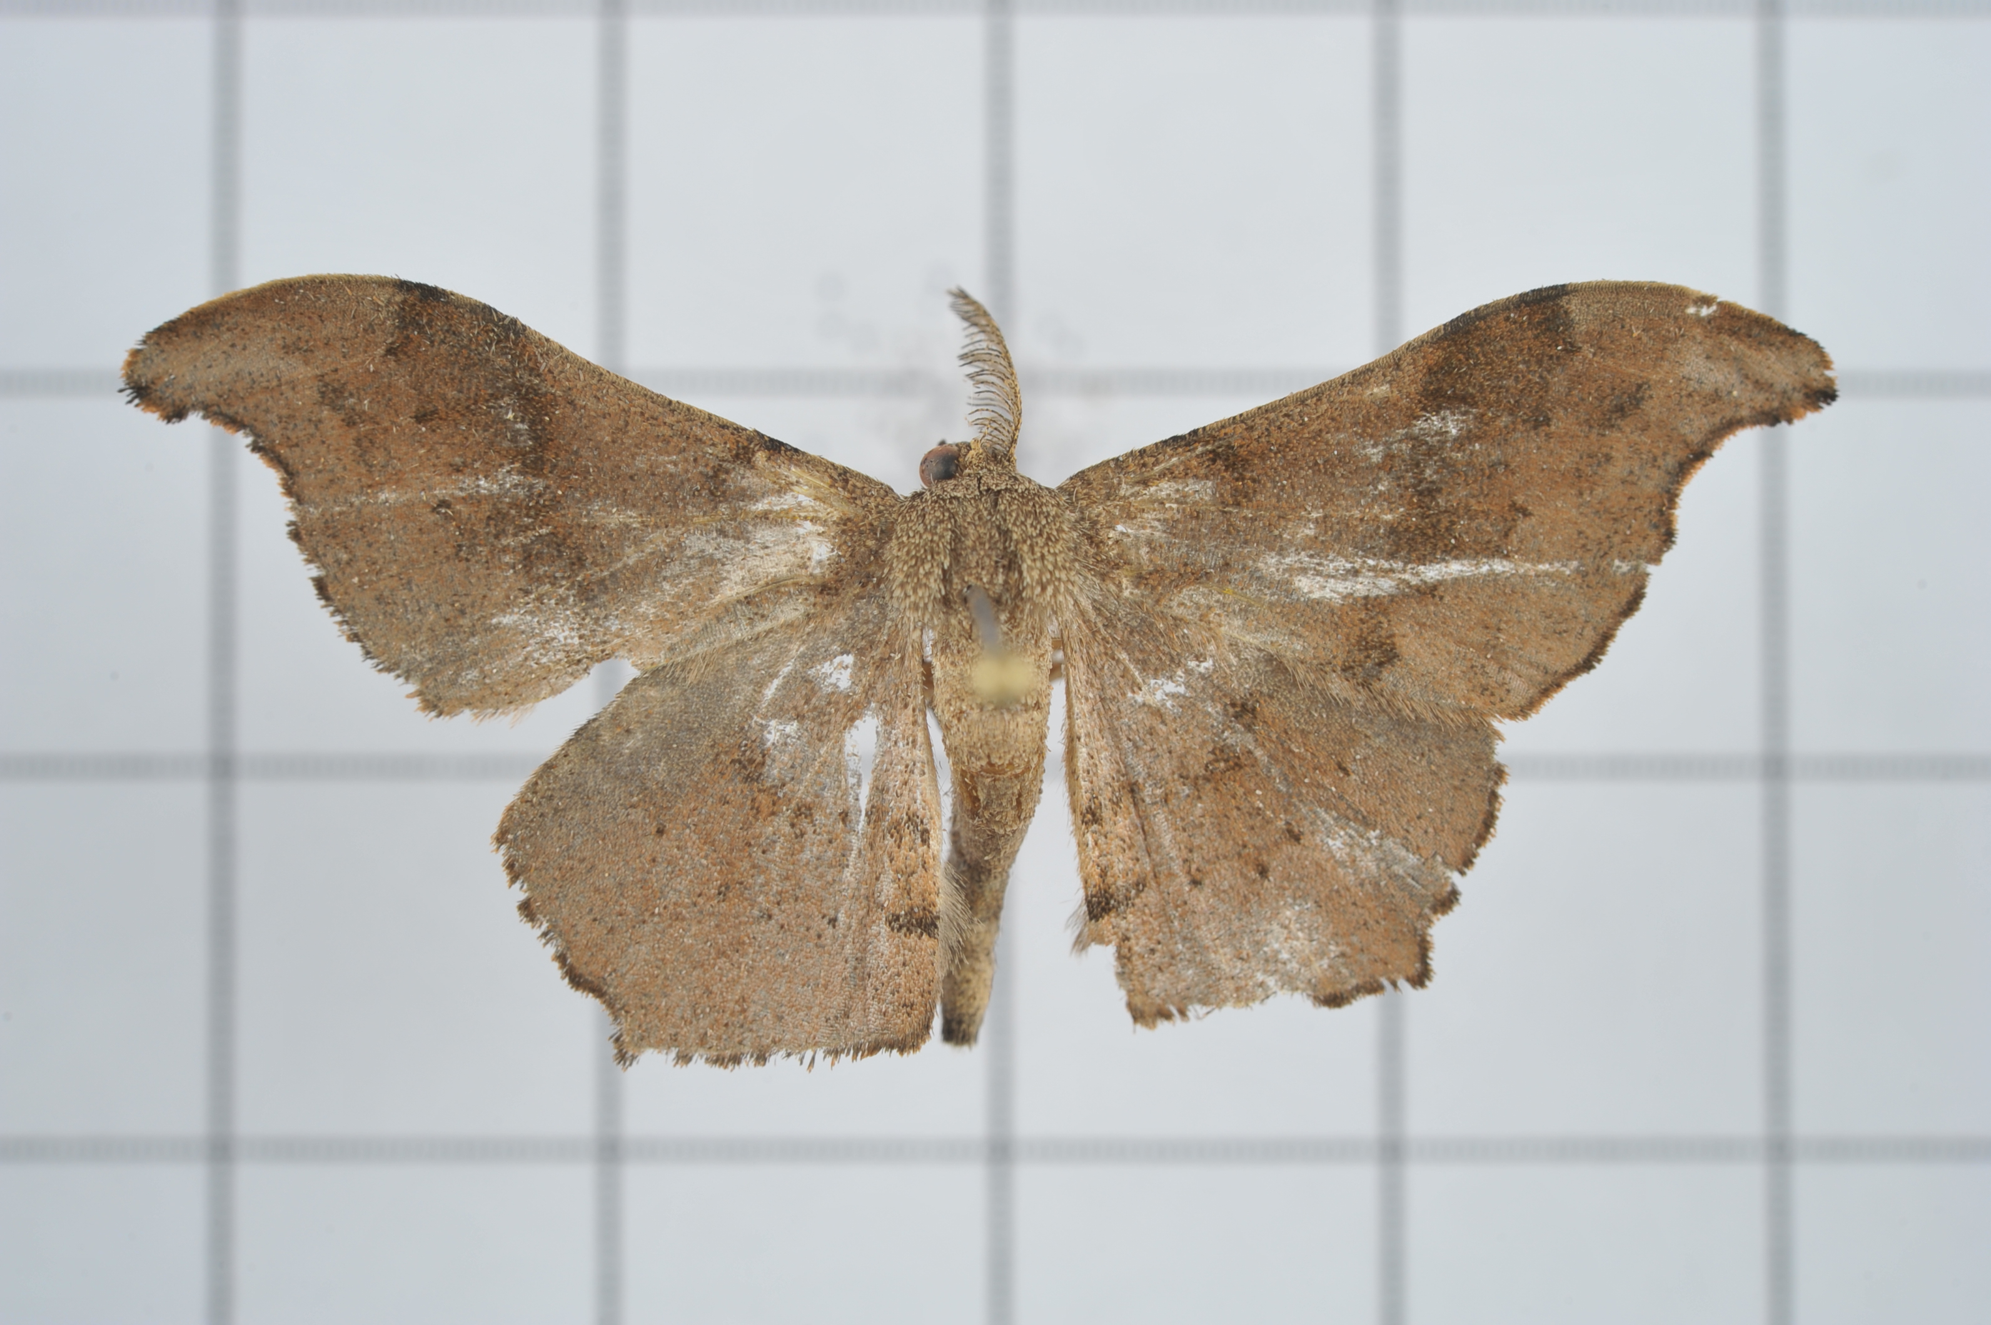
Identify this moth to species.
Hyposidra talaca talaca
